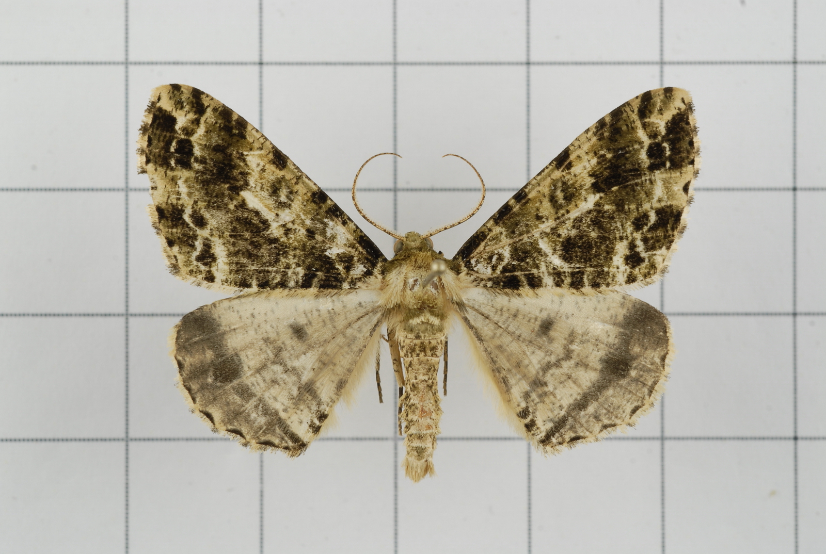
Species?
Arichanna marginata
